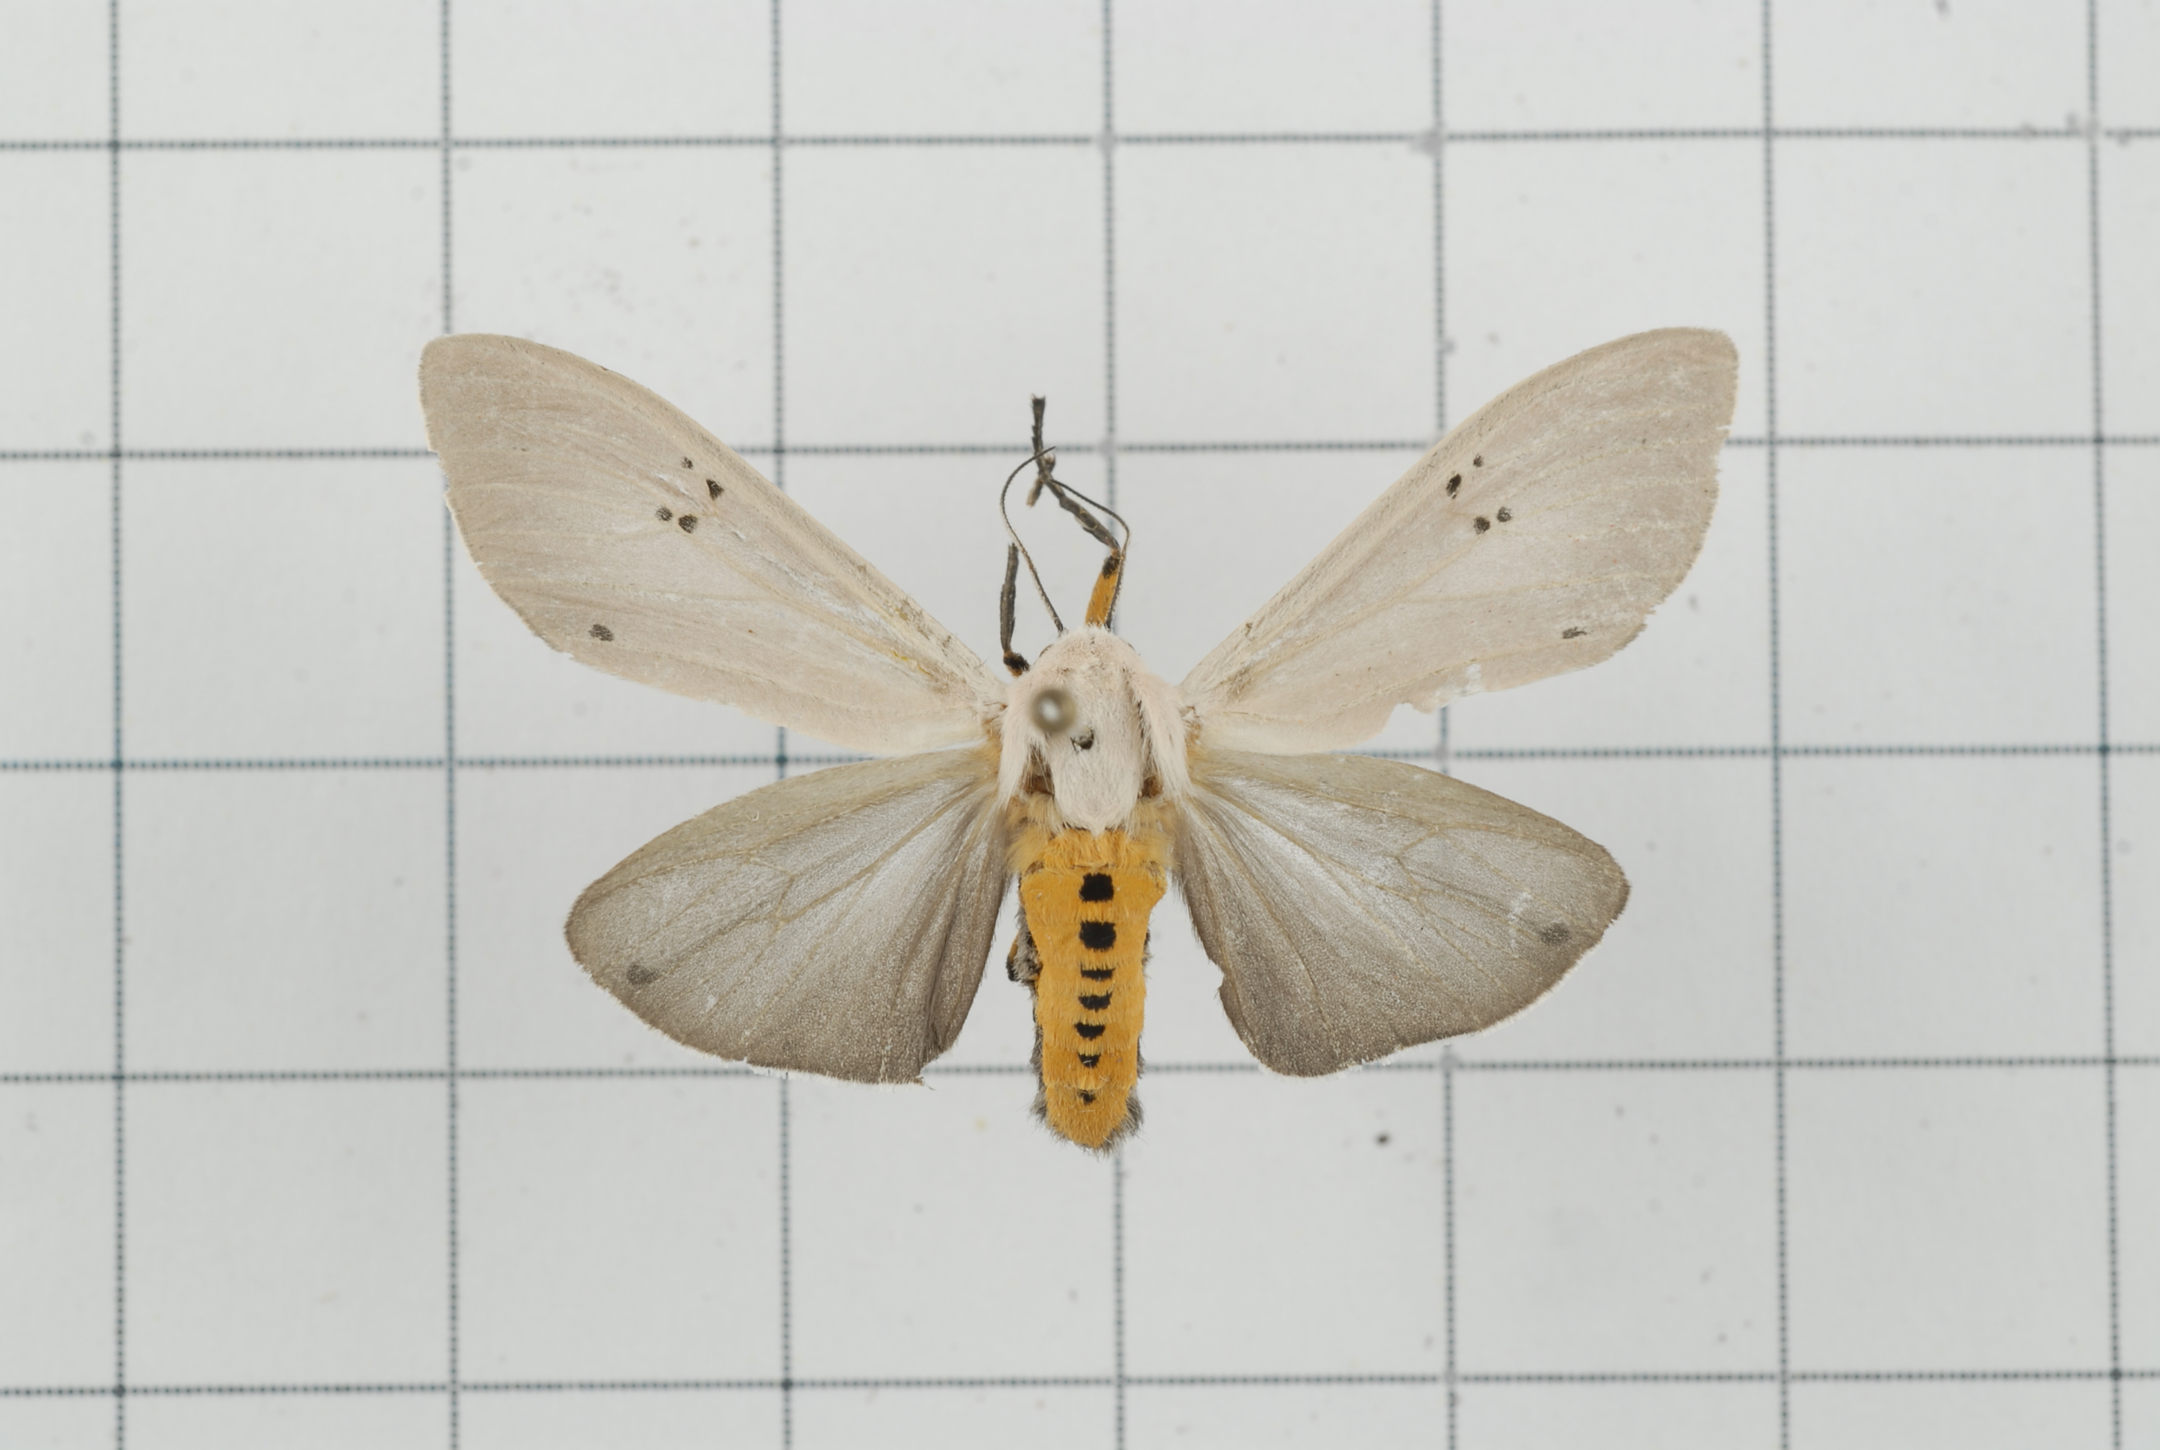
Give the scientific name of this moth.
Creatonotos transiens koni
